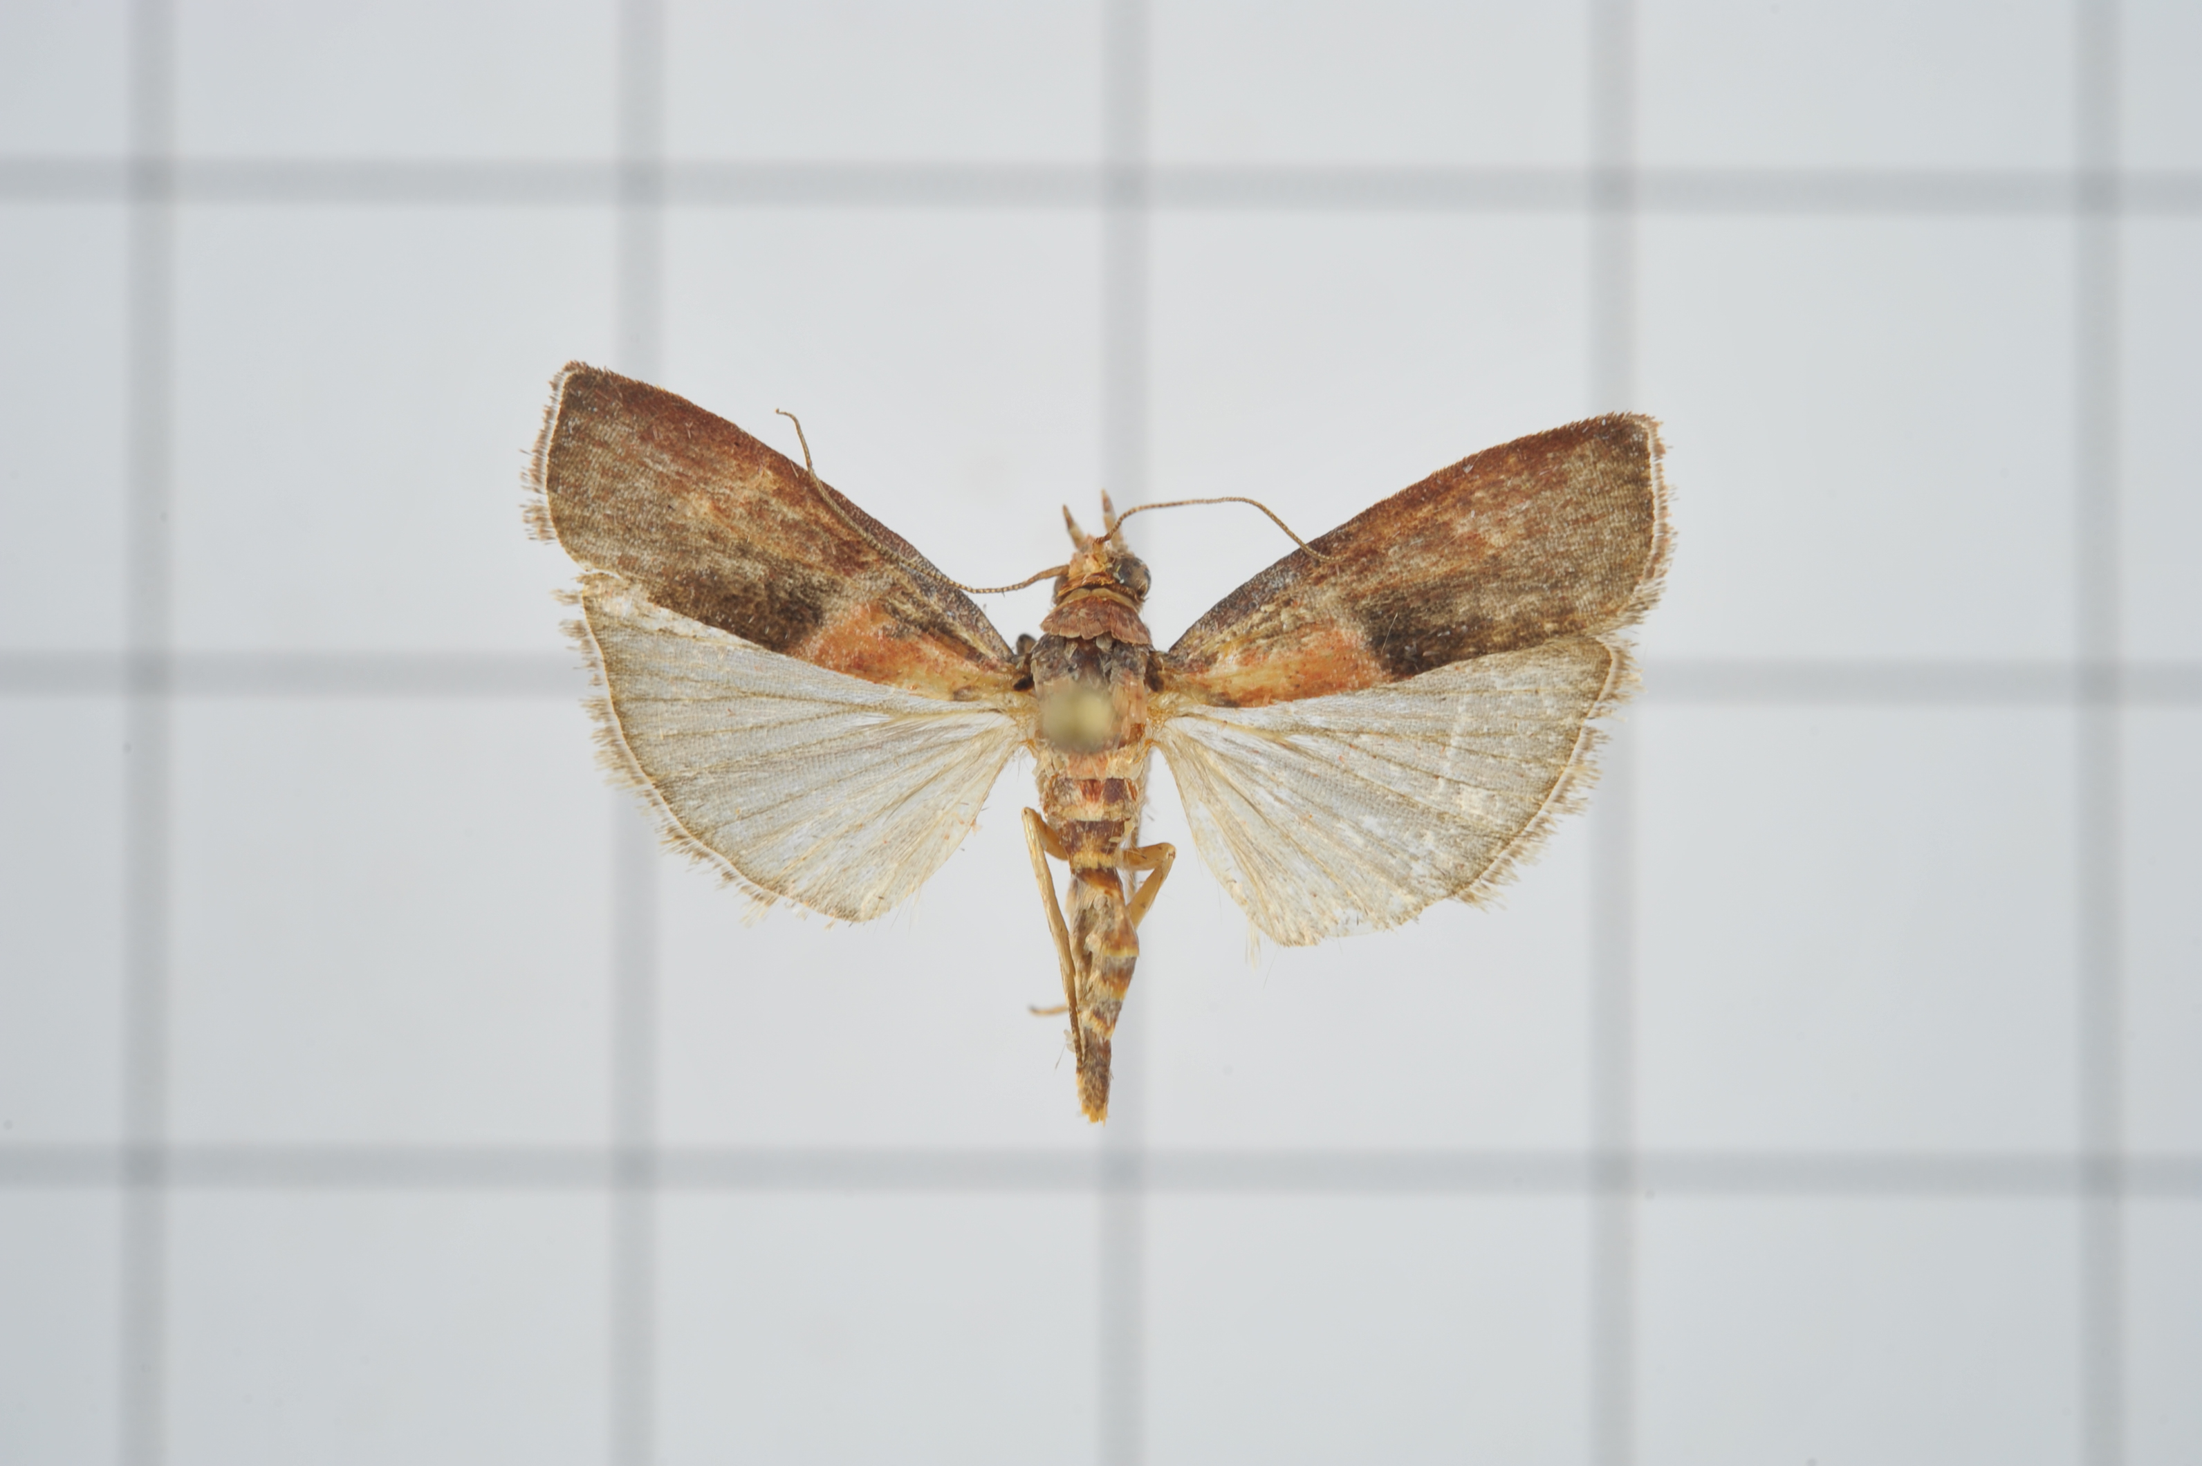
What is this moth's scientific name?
Calguia defiguralis
